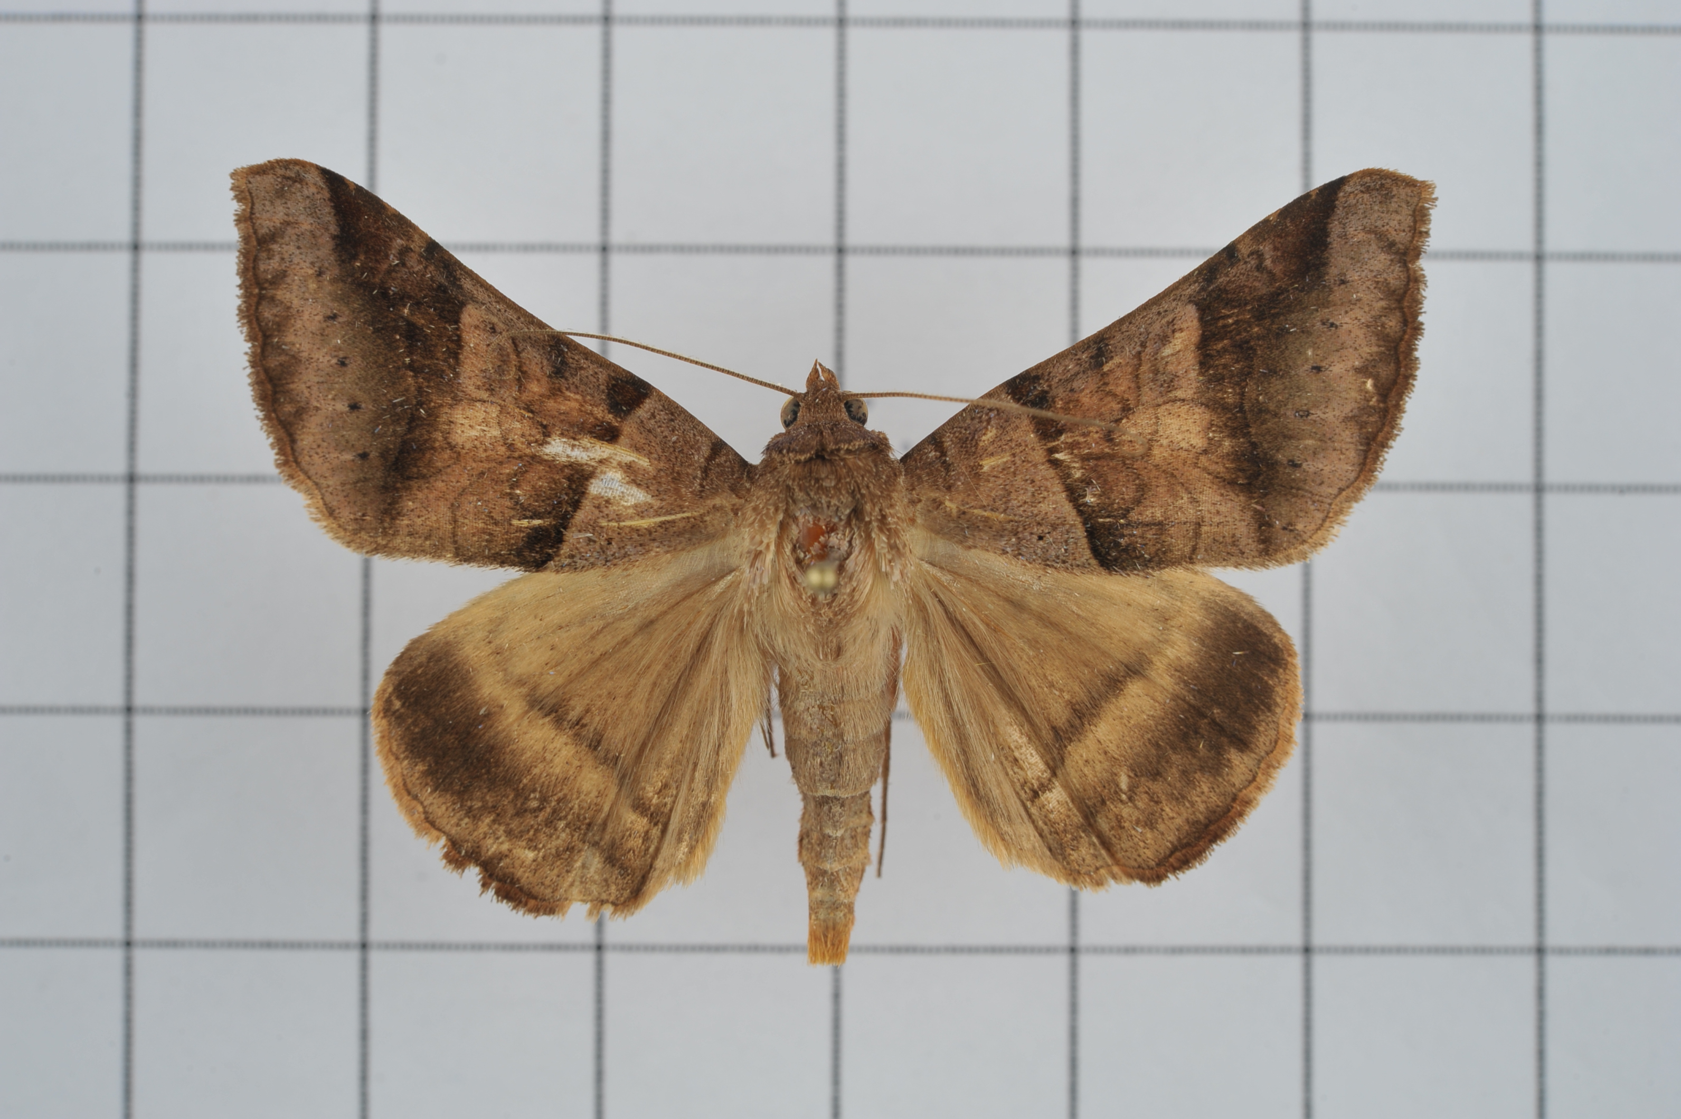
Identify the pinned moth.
Mocis undata
